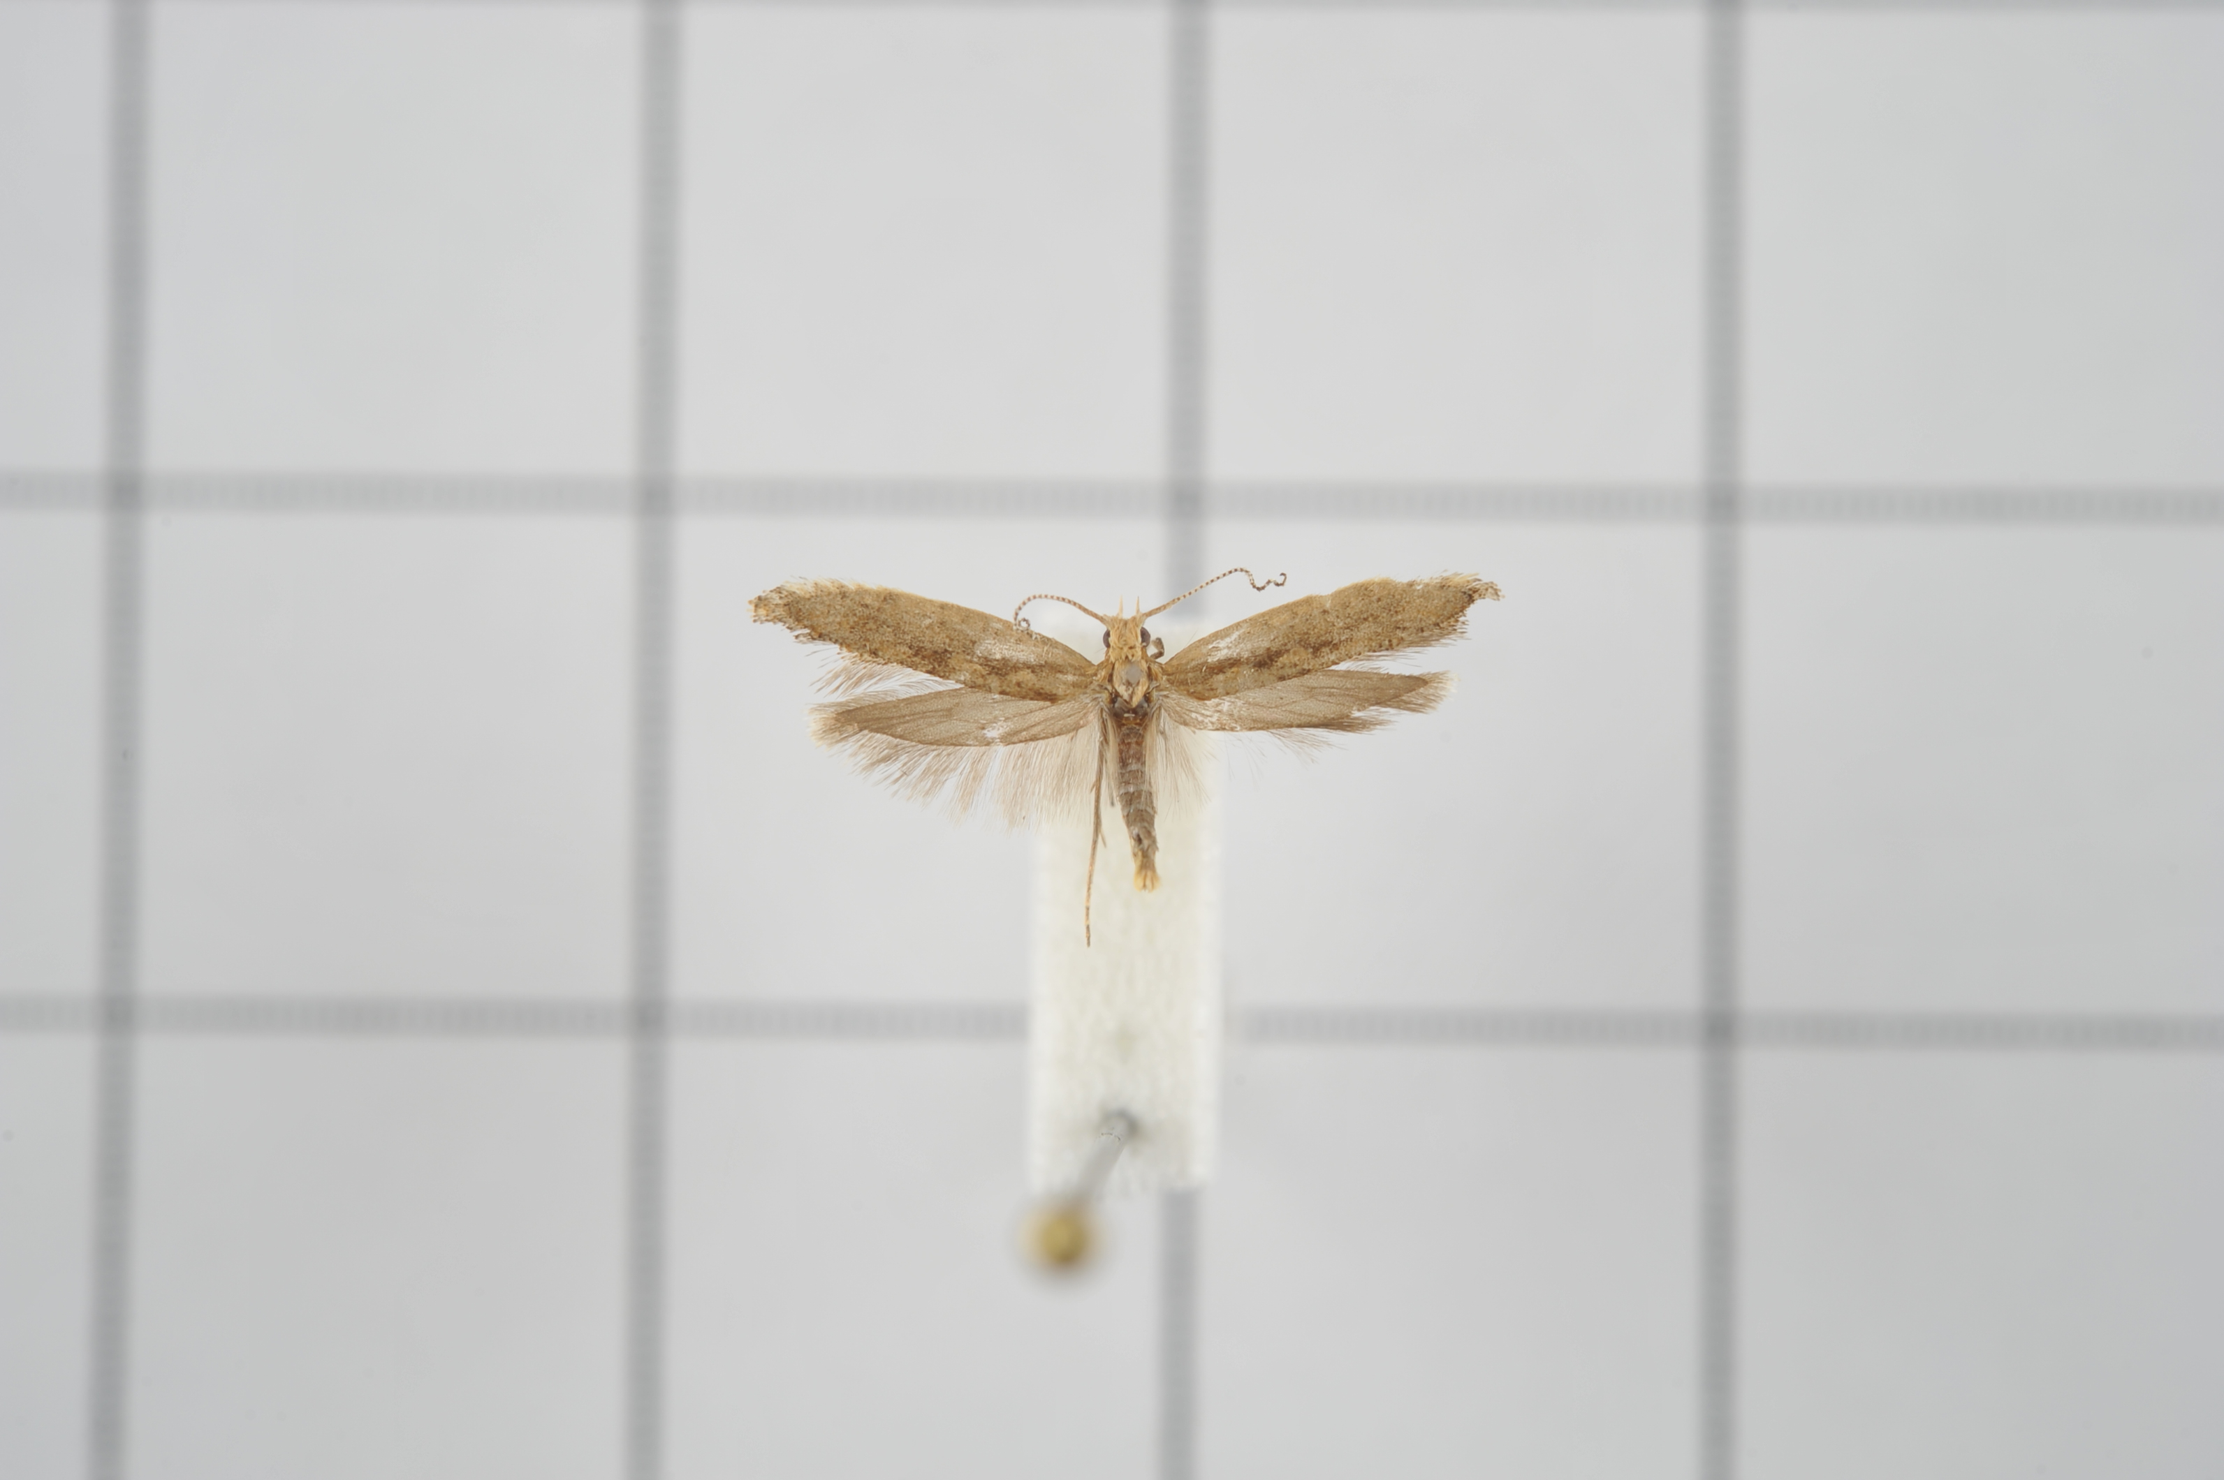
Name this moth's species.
Plutella xylostella
